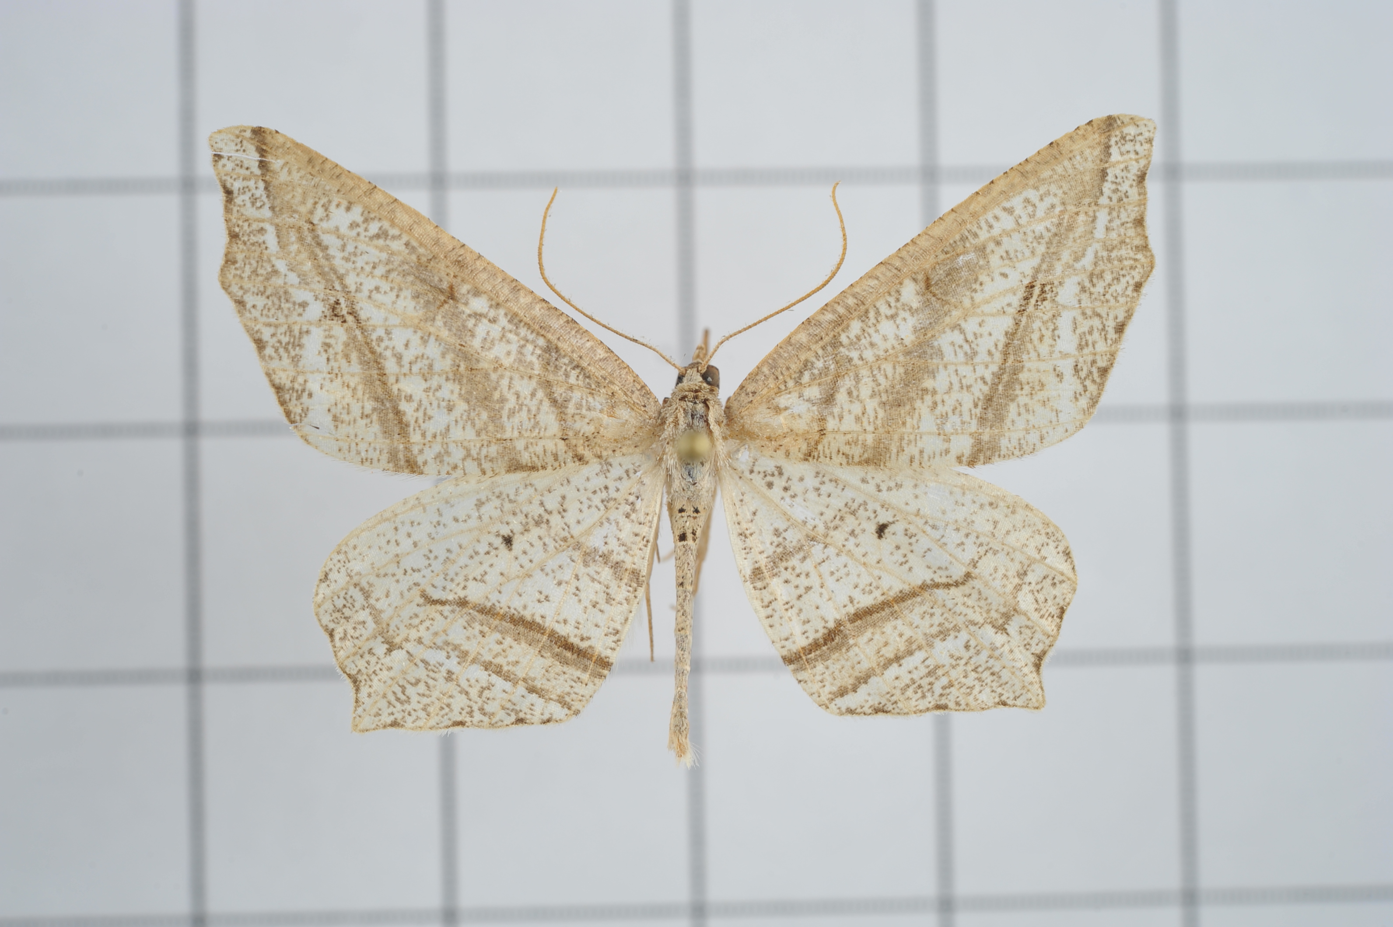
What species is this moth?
Oxymacaria deformis
